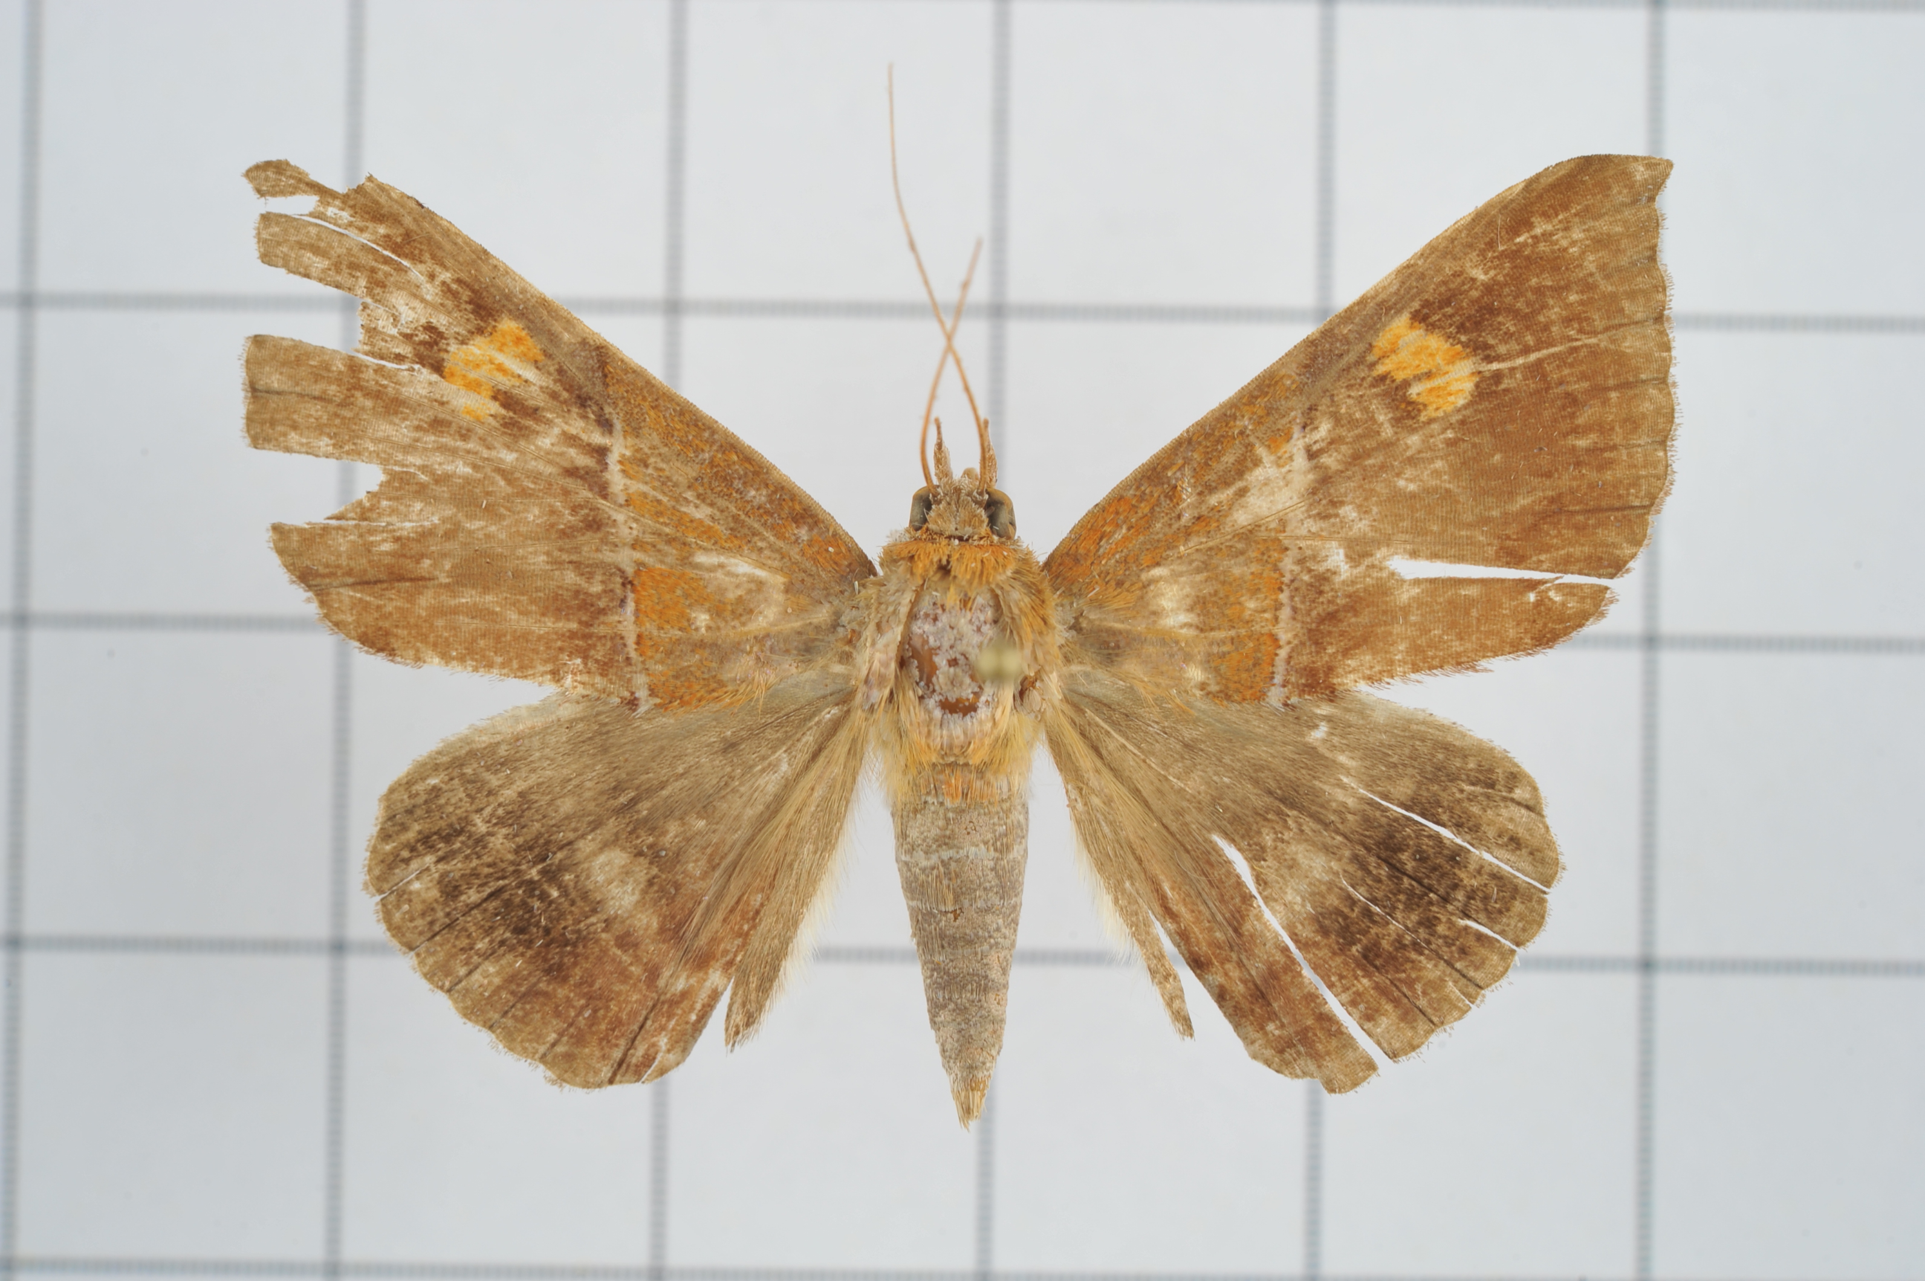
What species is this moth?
Sympis rufibasis
